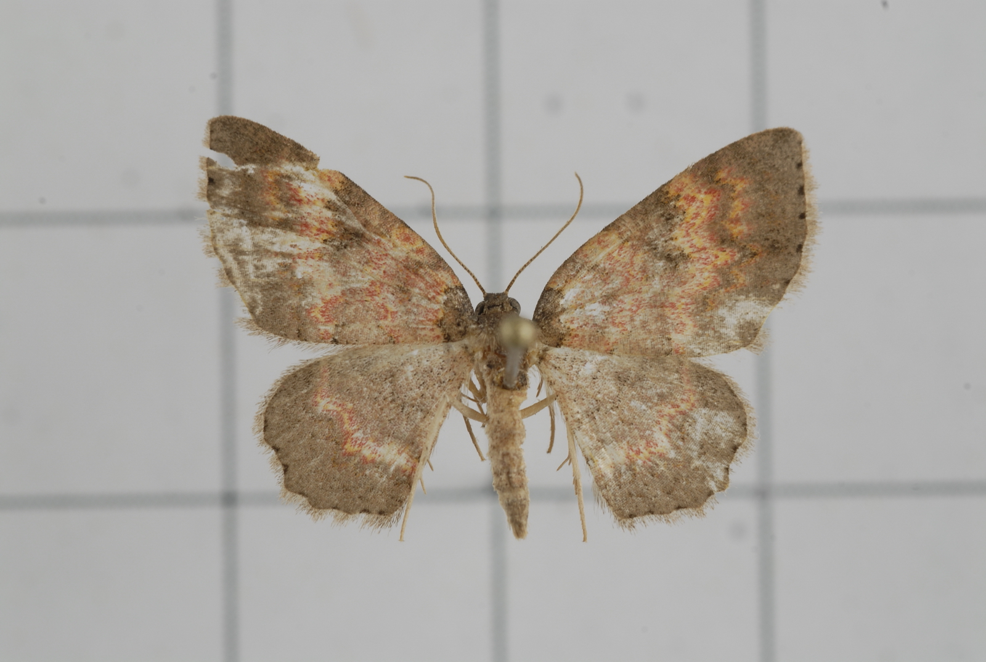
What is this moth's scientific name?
Hydrelia bicolorata
